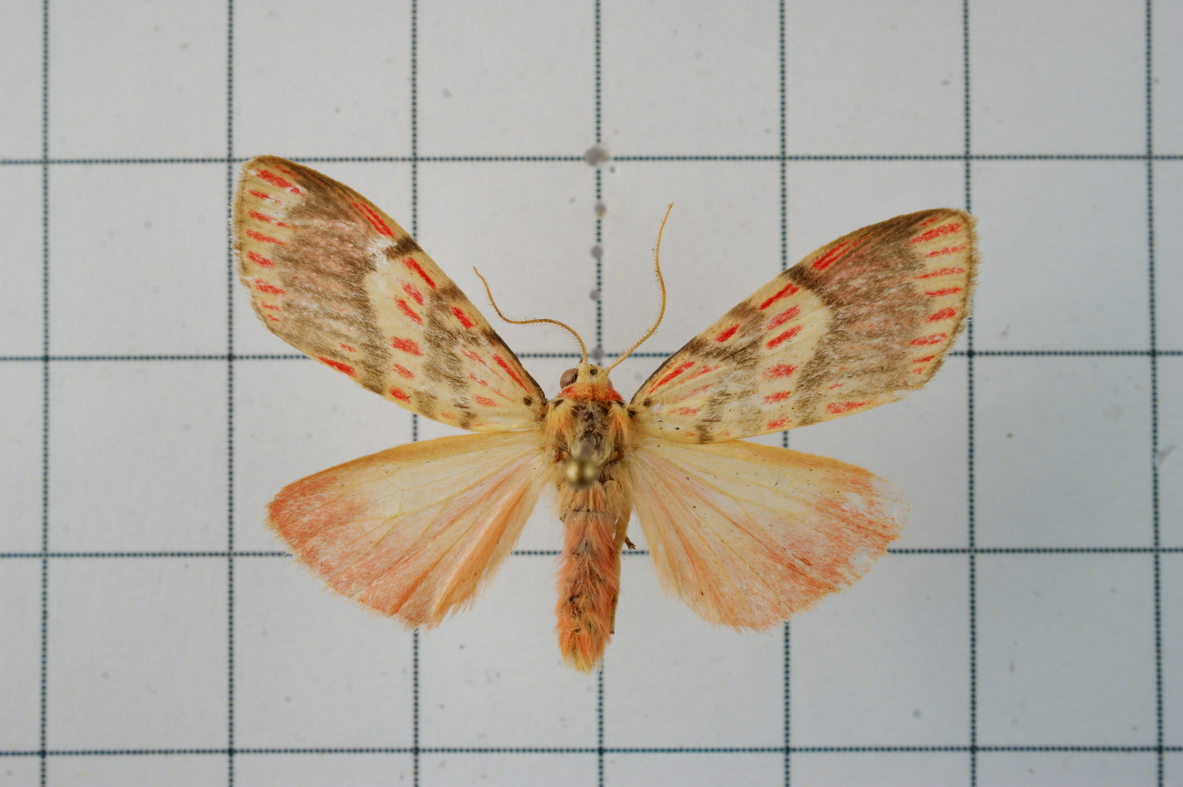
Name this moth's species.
Barsine fuscozonata
